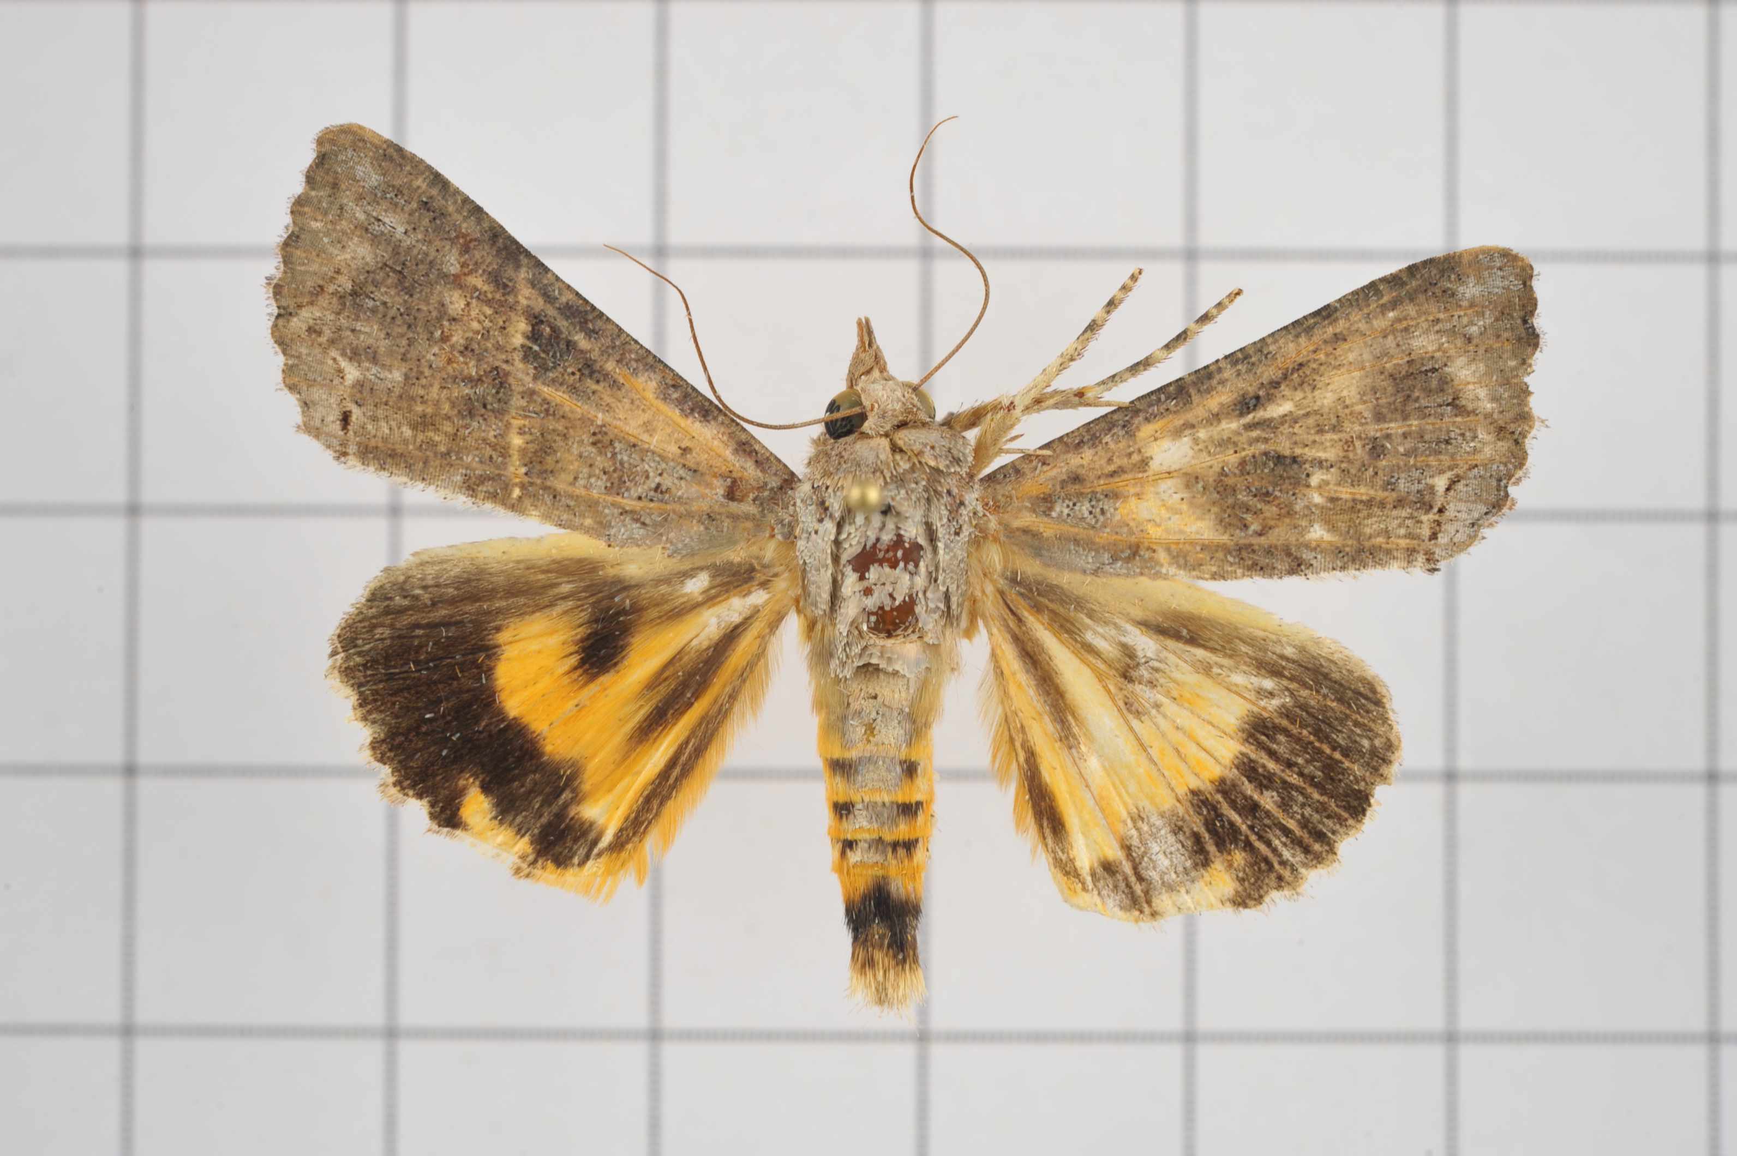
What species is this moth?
Hypocala deflorata deflorata
